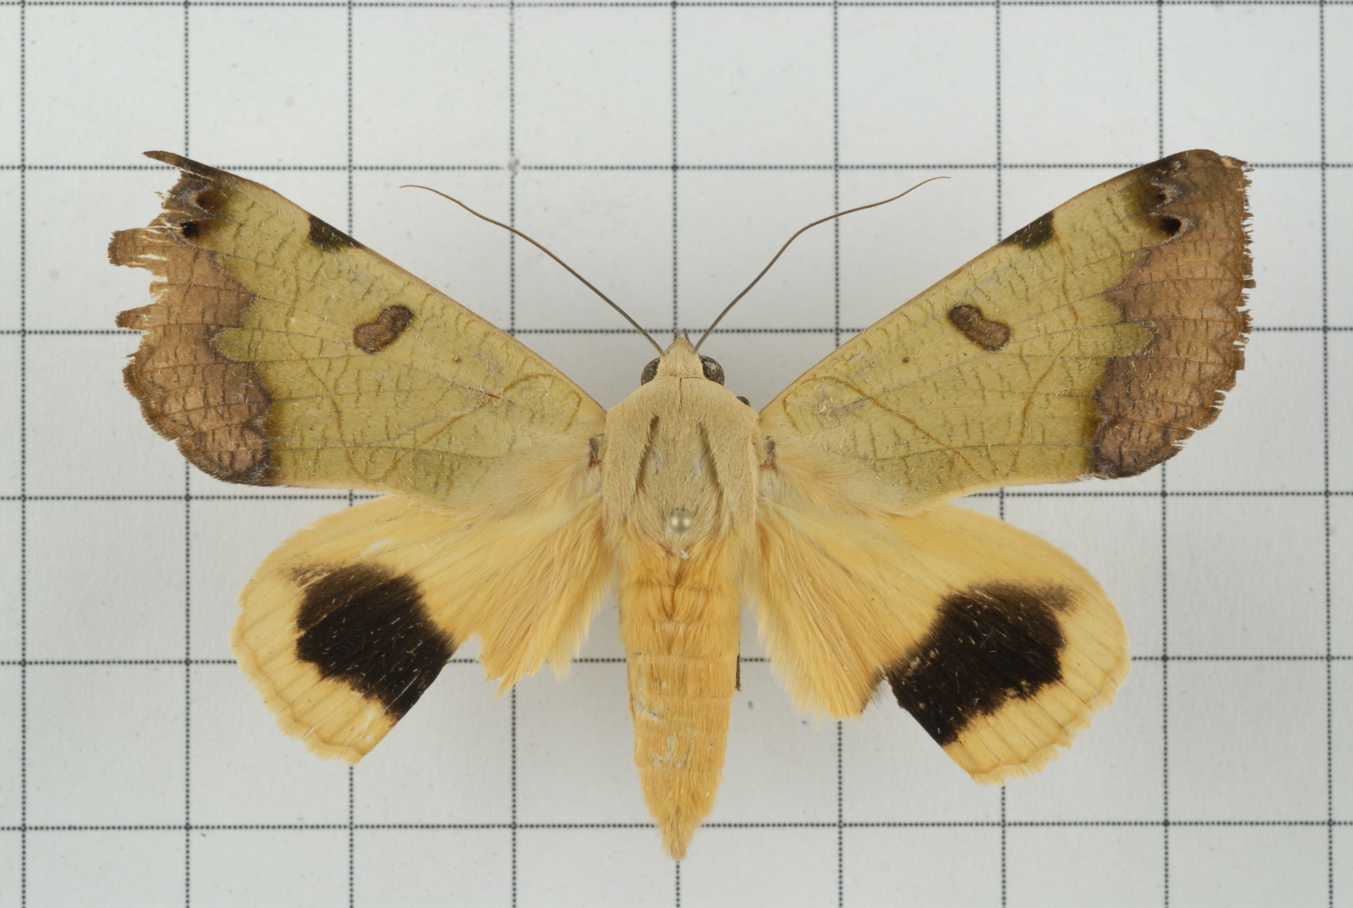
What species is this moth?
Ophiusa tirhaca
